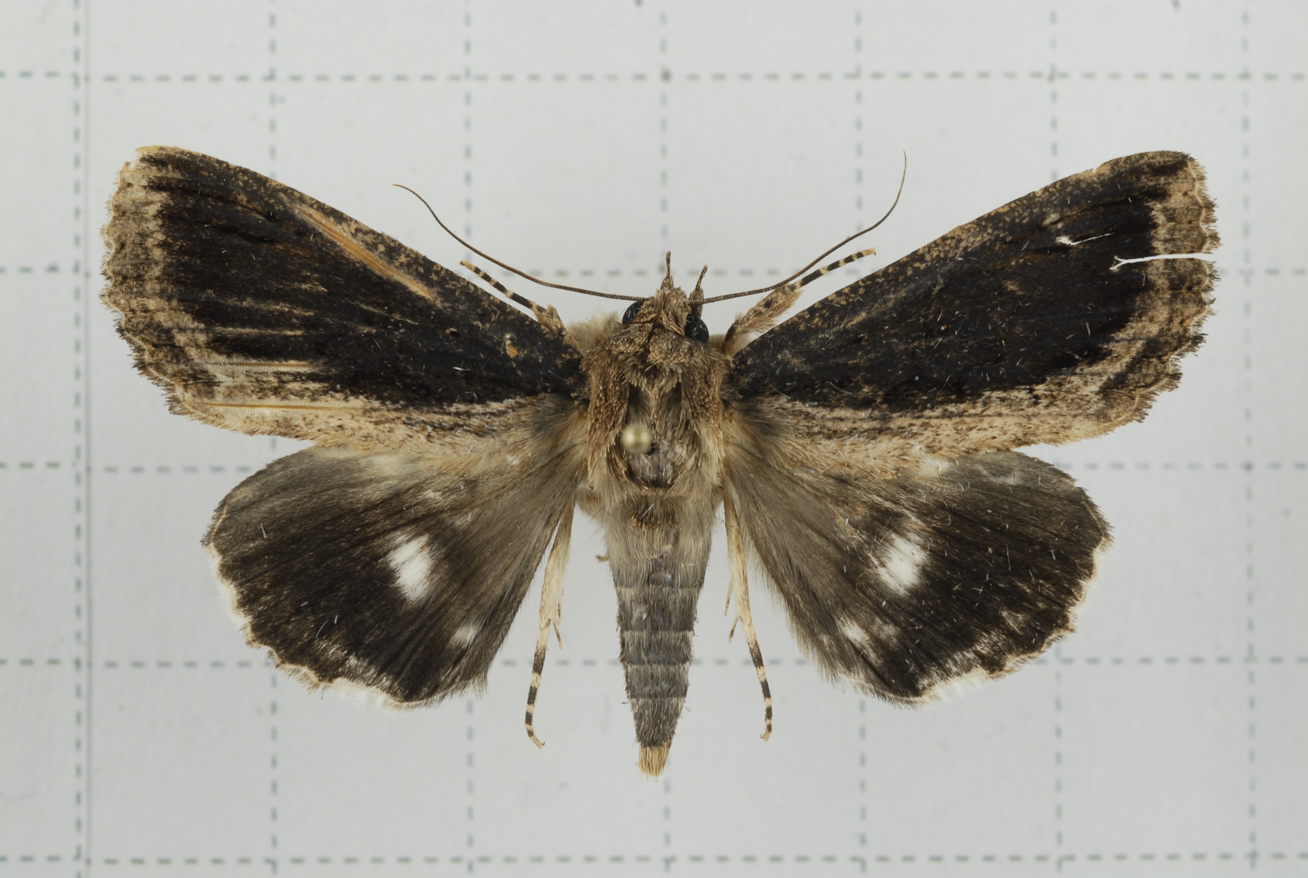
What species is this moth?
Ercheia cyllaria
